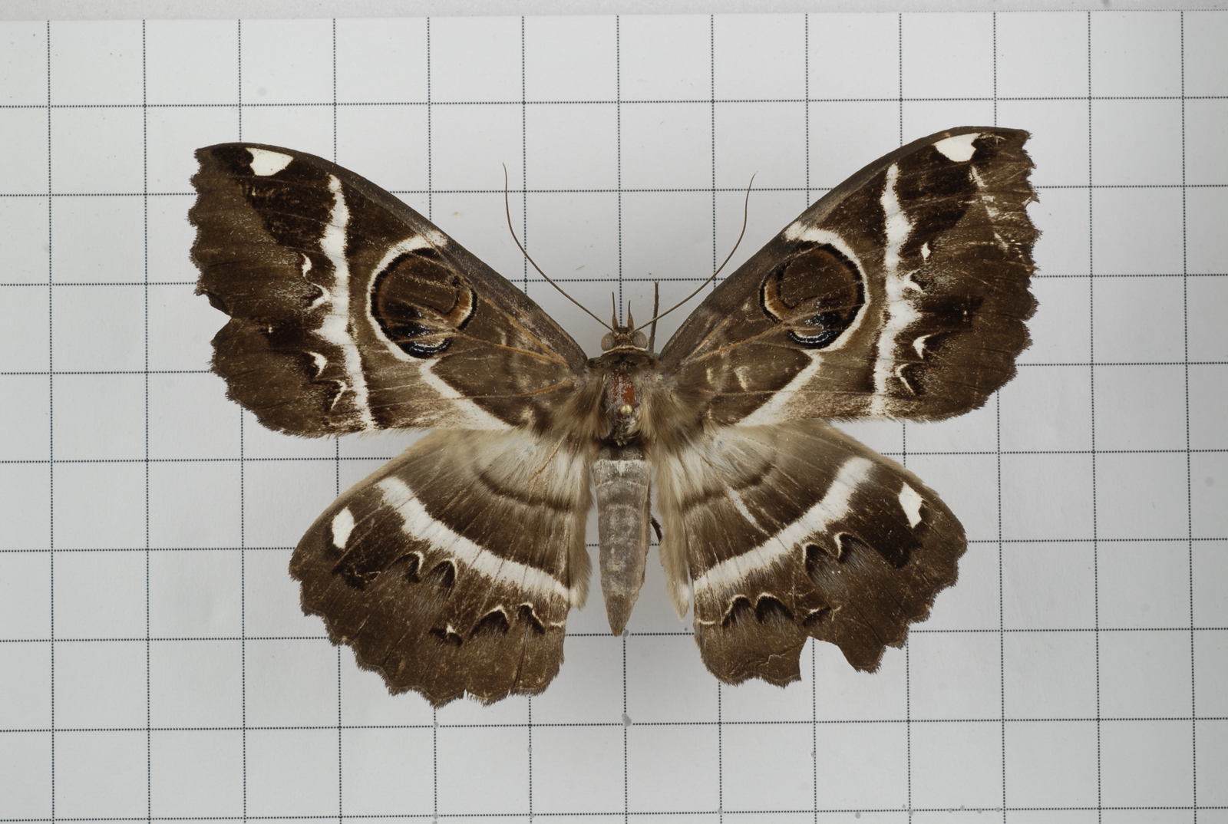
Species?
Erebus ephesperis
